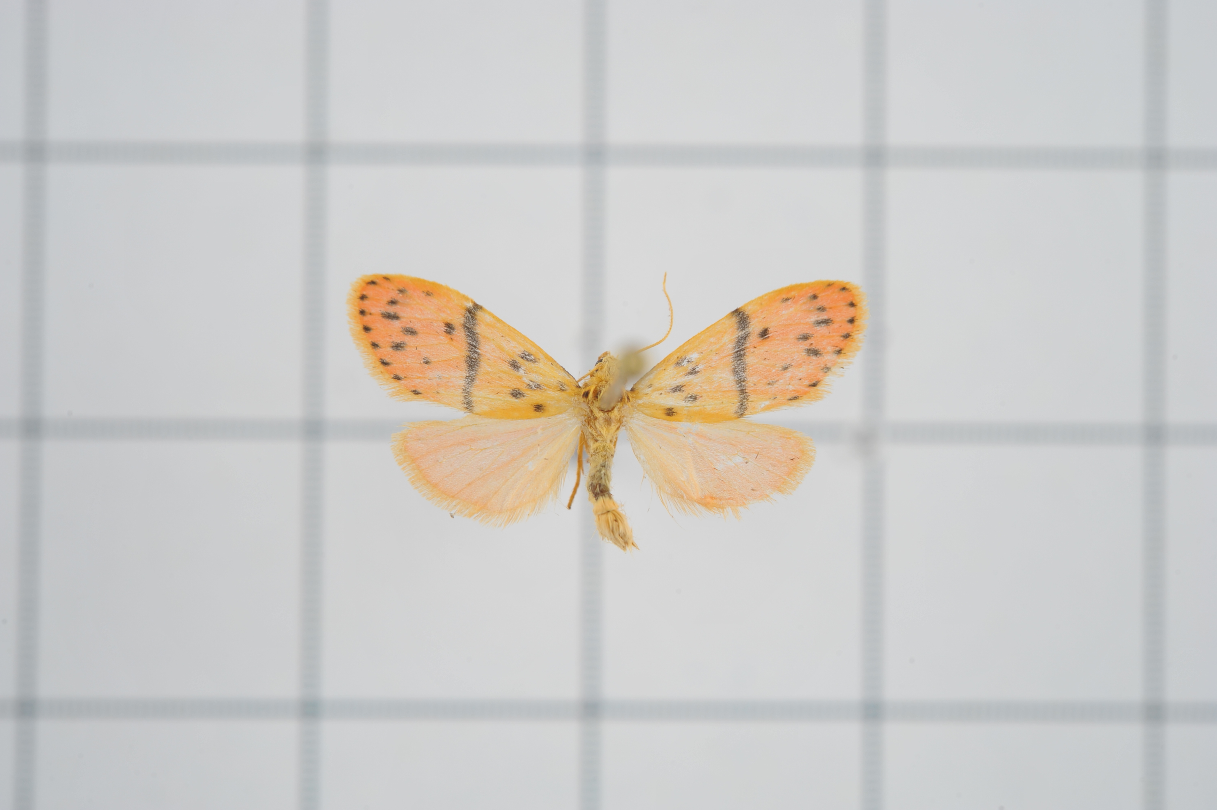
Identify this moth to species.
Miltochrista arcuata
